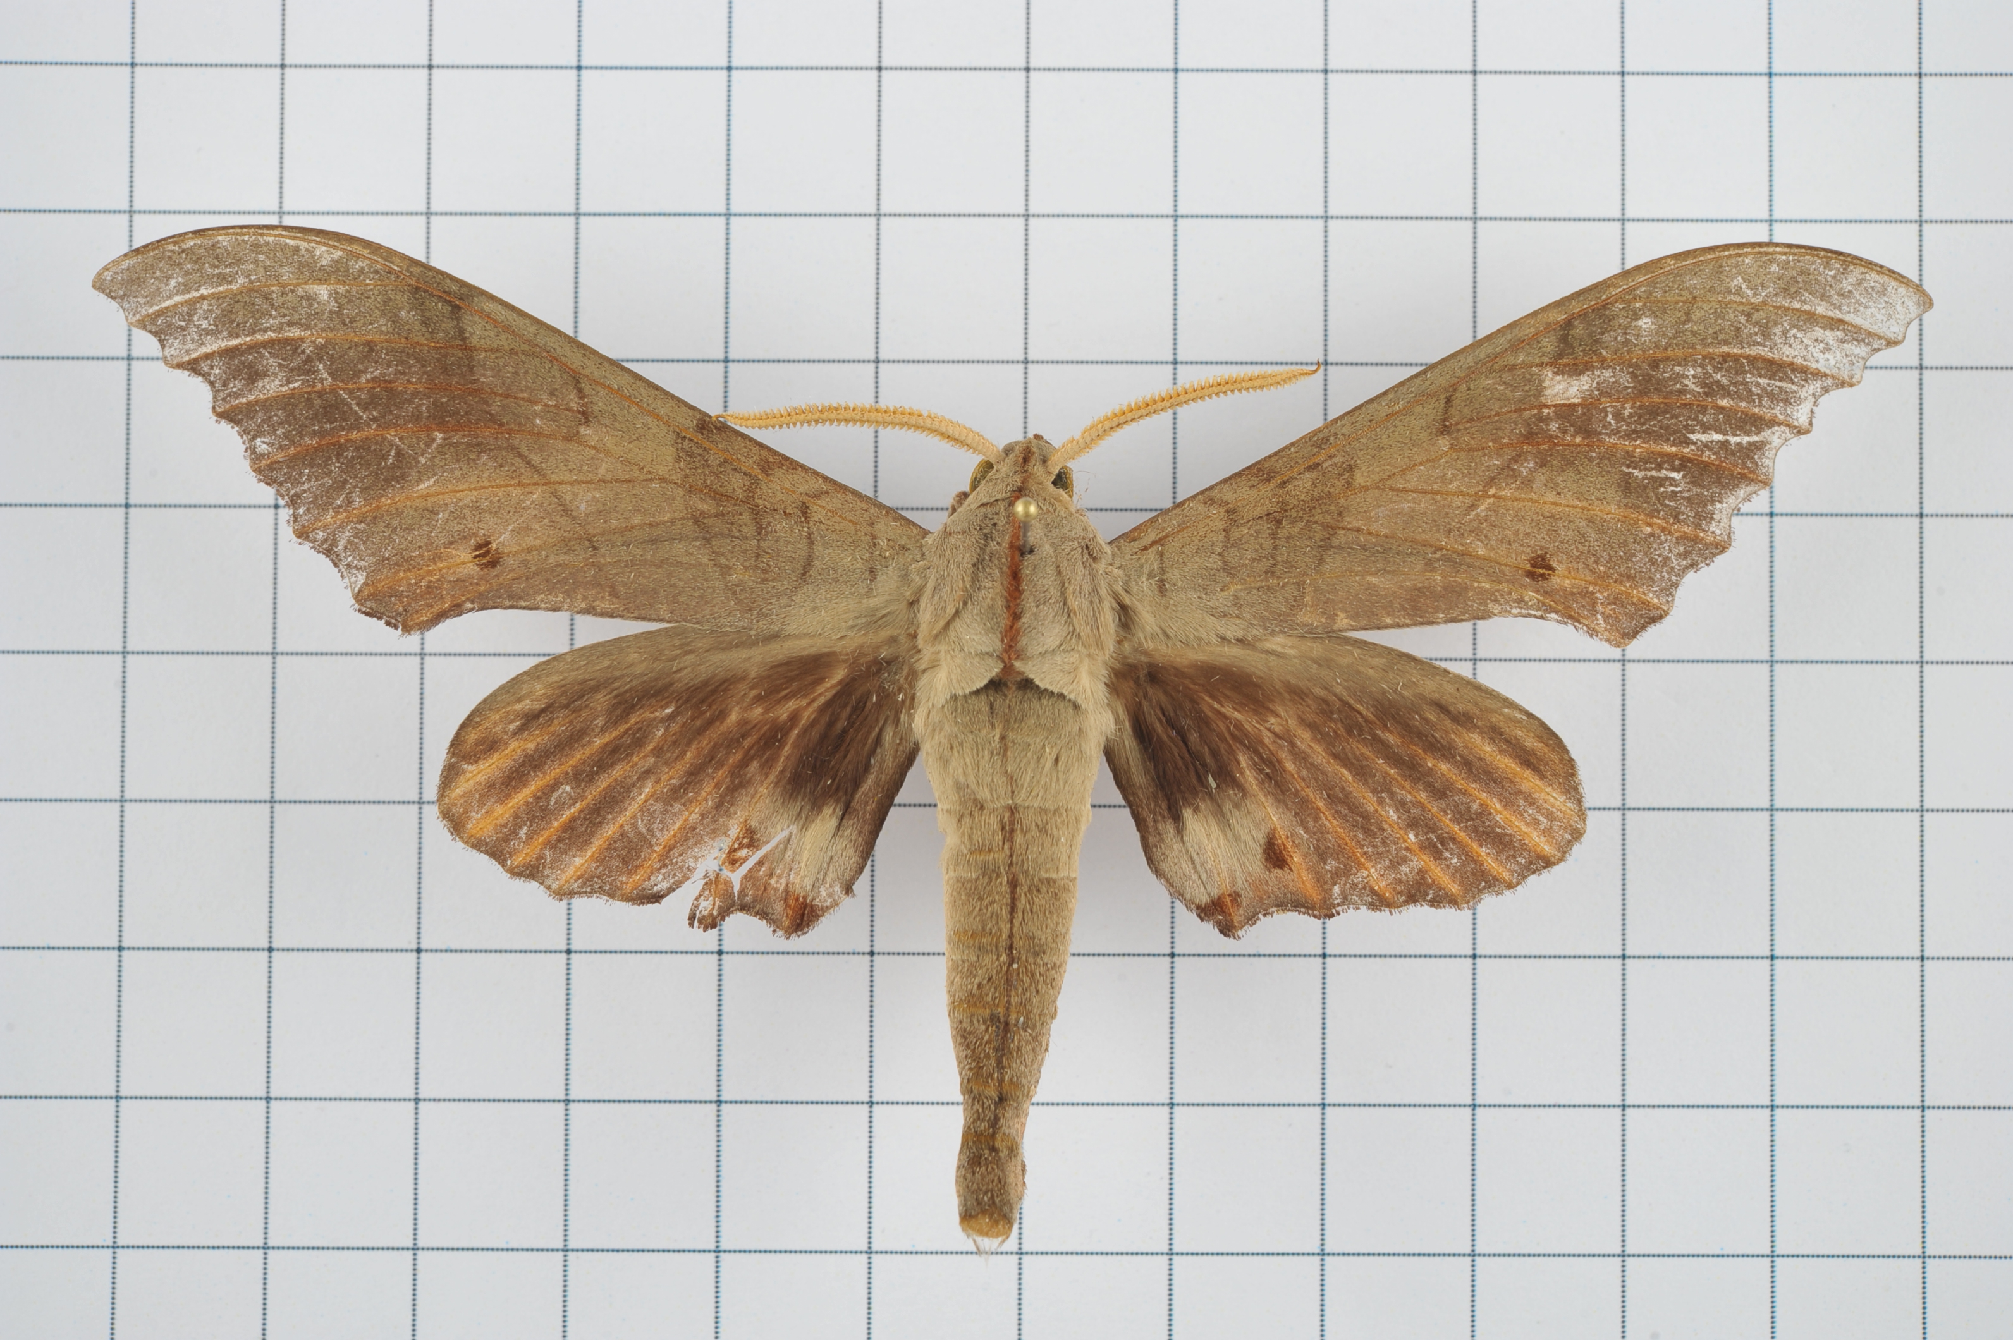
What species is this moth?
Marumba sperchius sperchius
